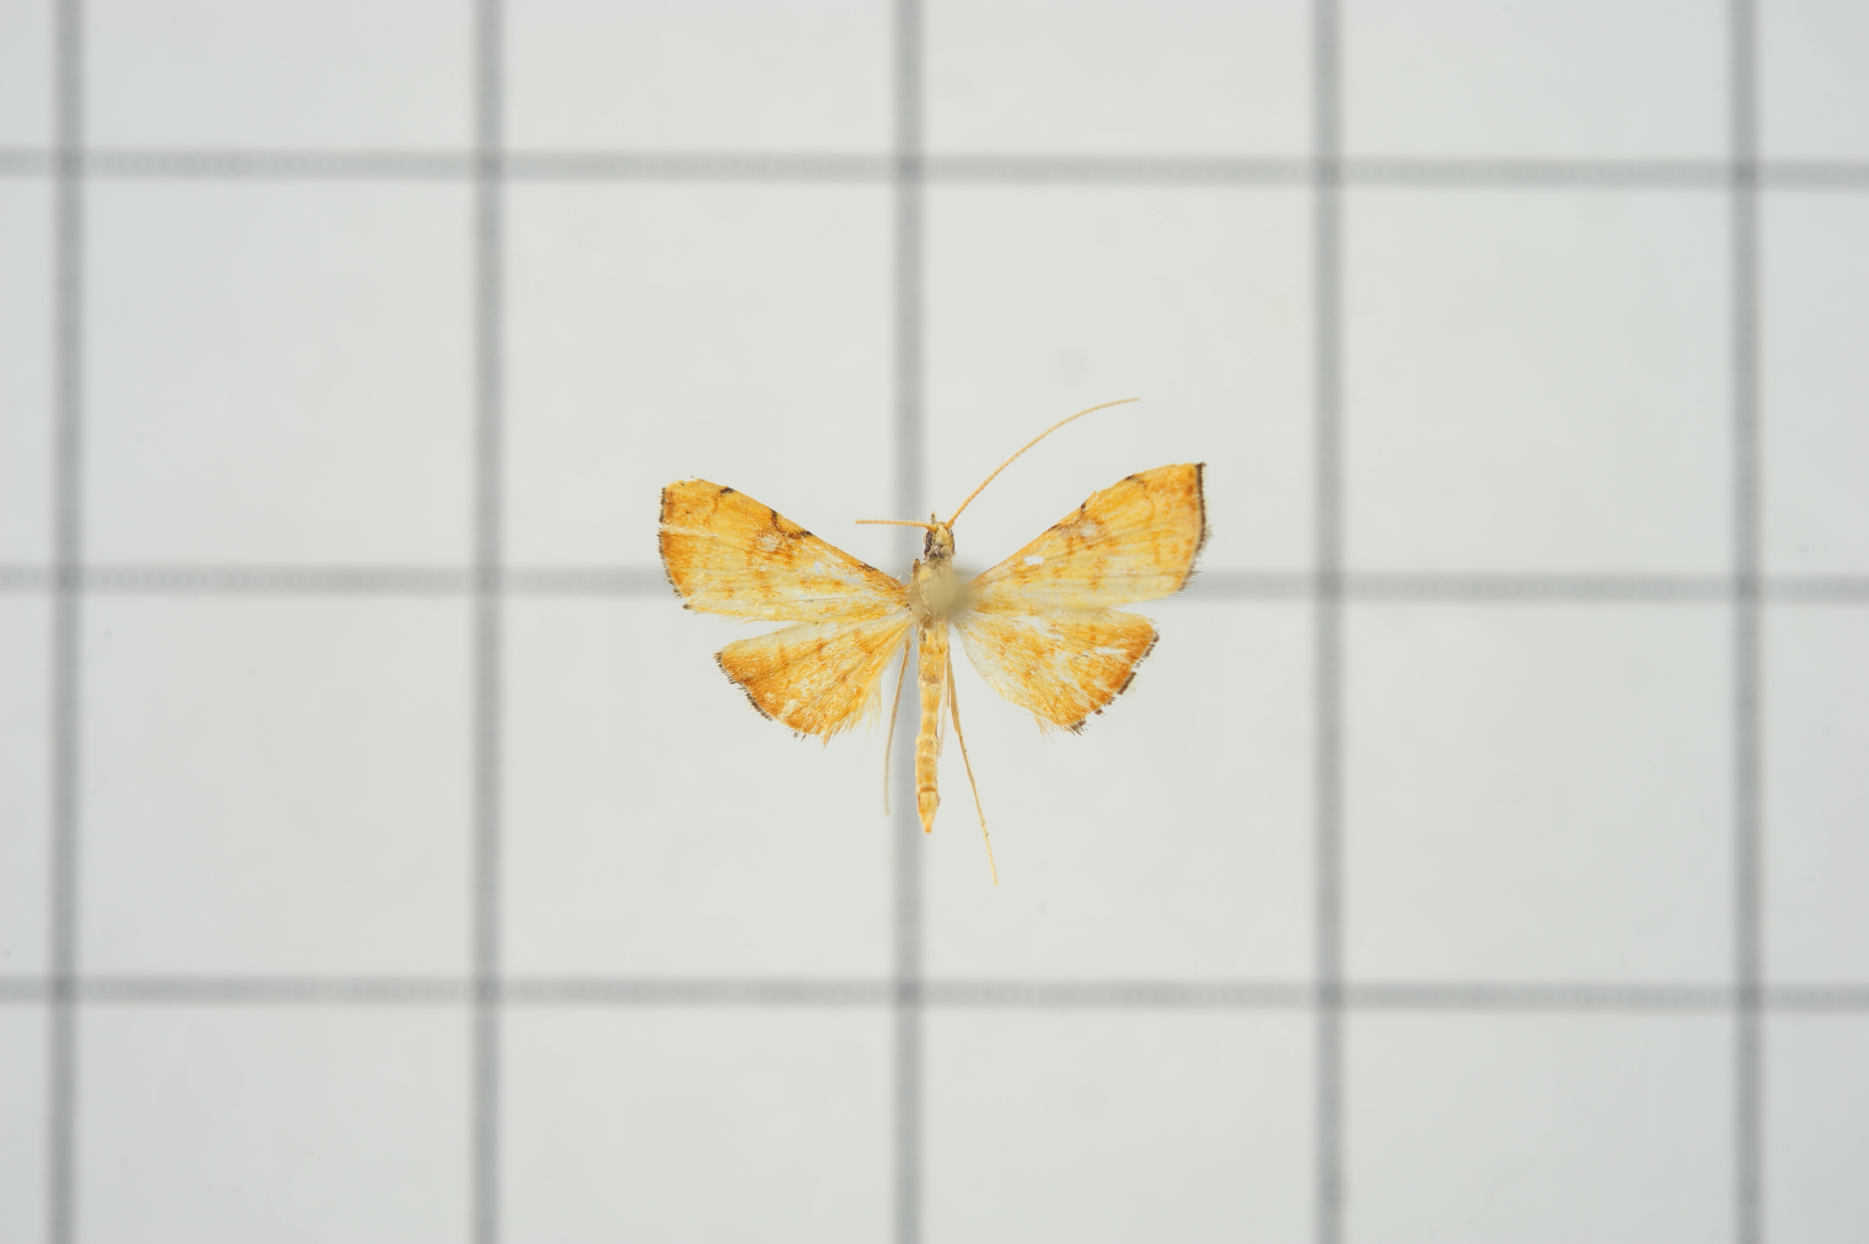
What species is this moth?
Mabra nigriscripta
